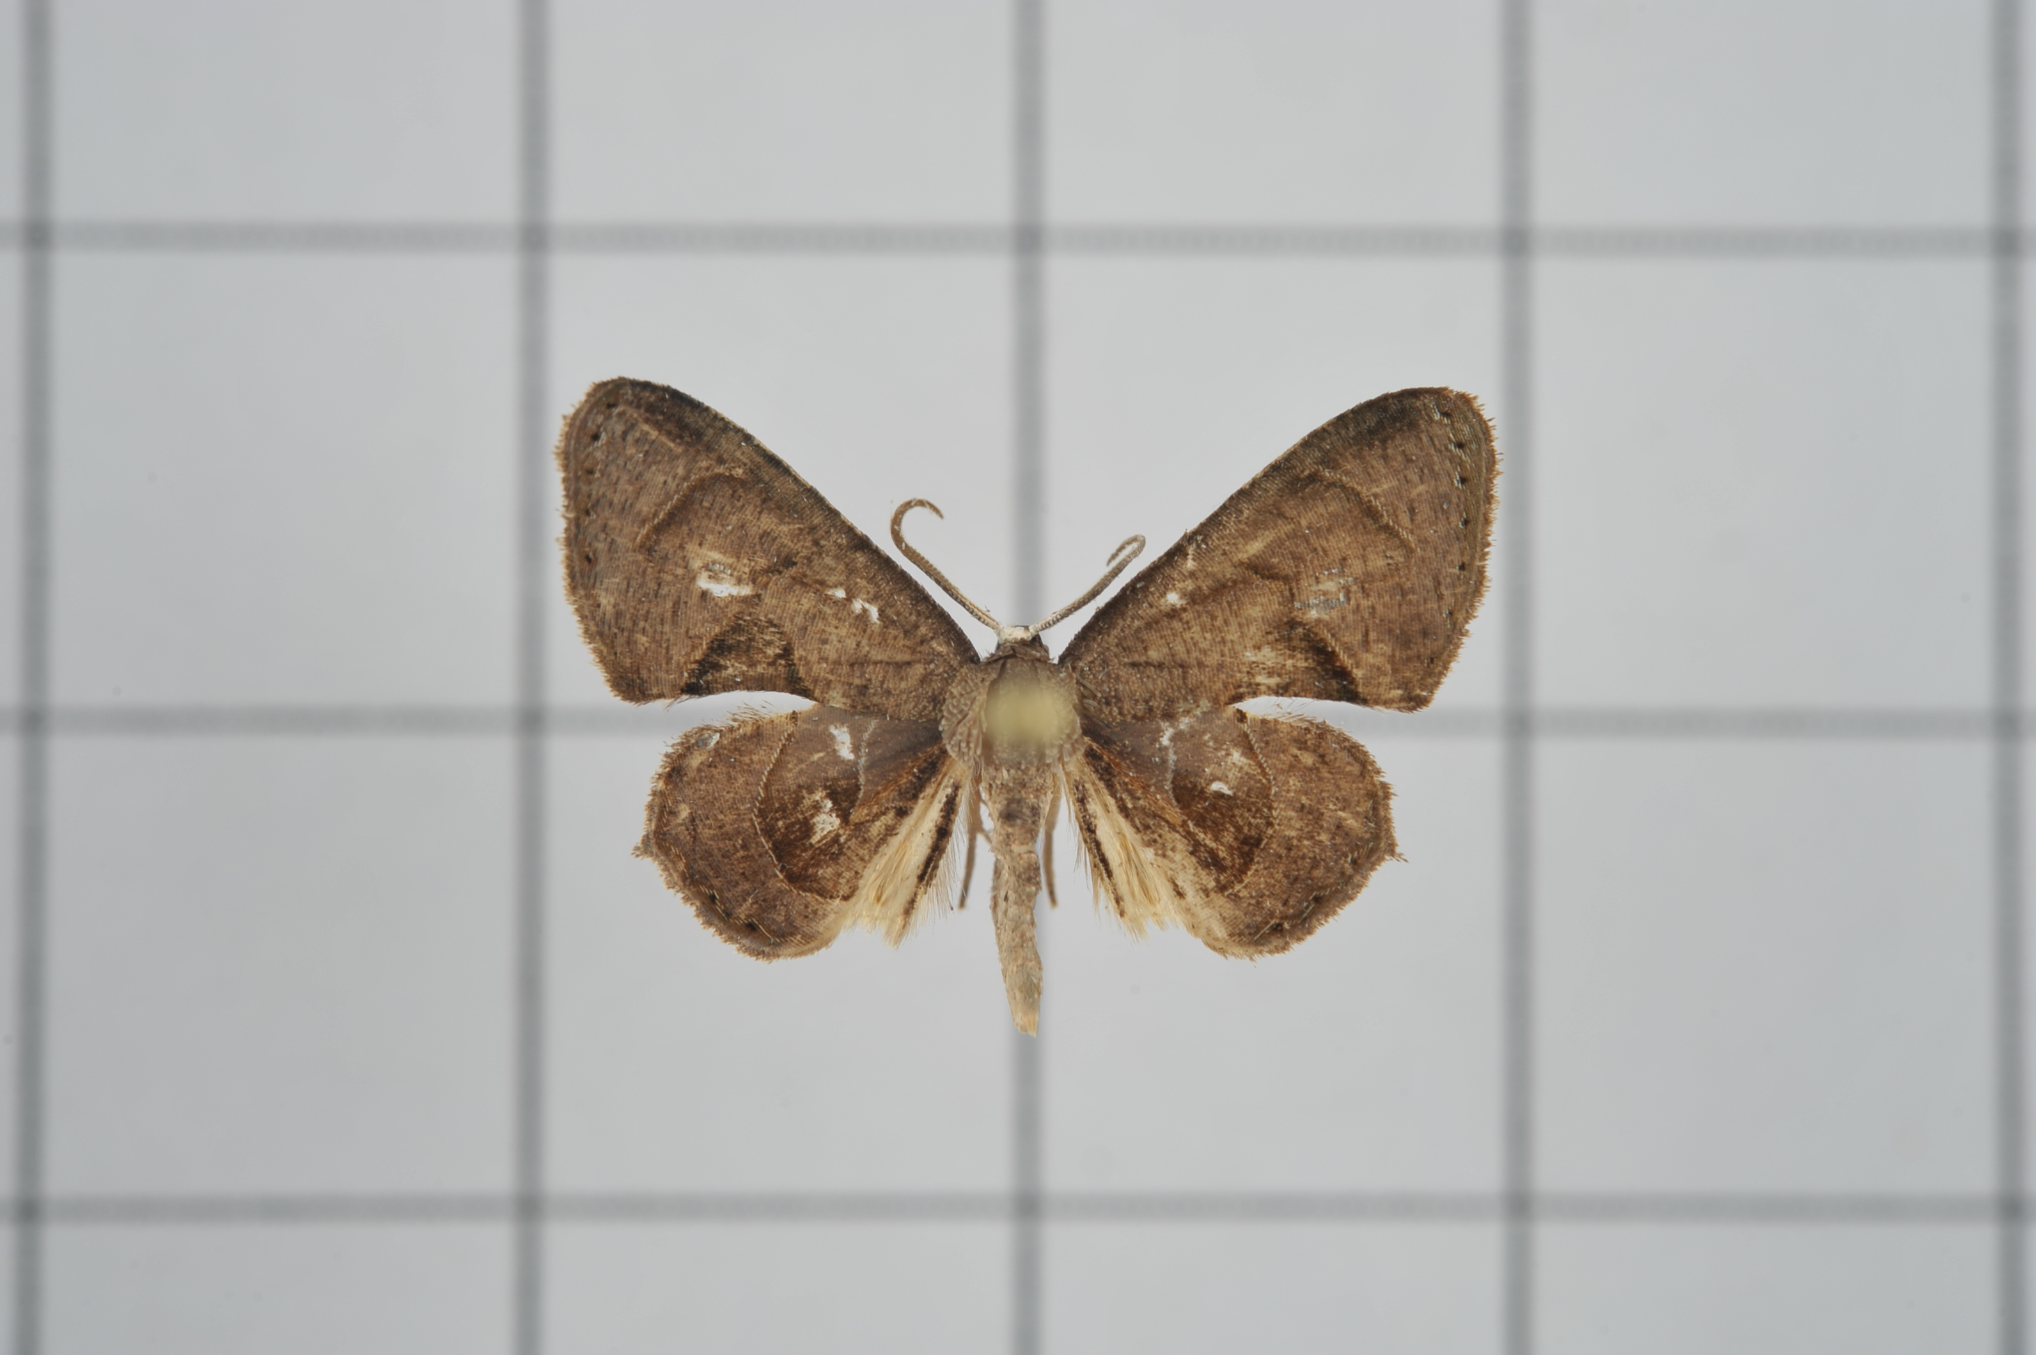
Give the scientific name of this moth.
Phazaca kosemponicola
